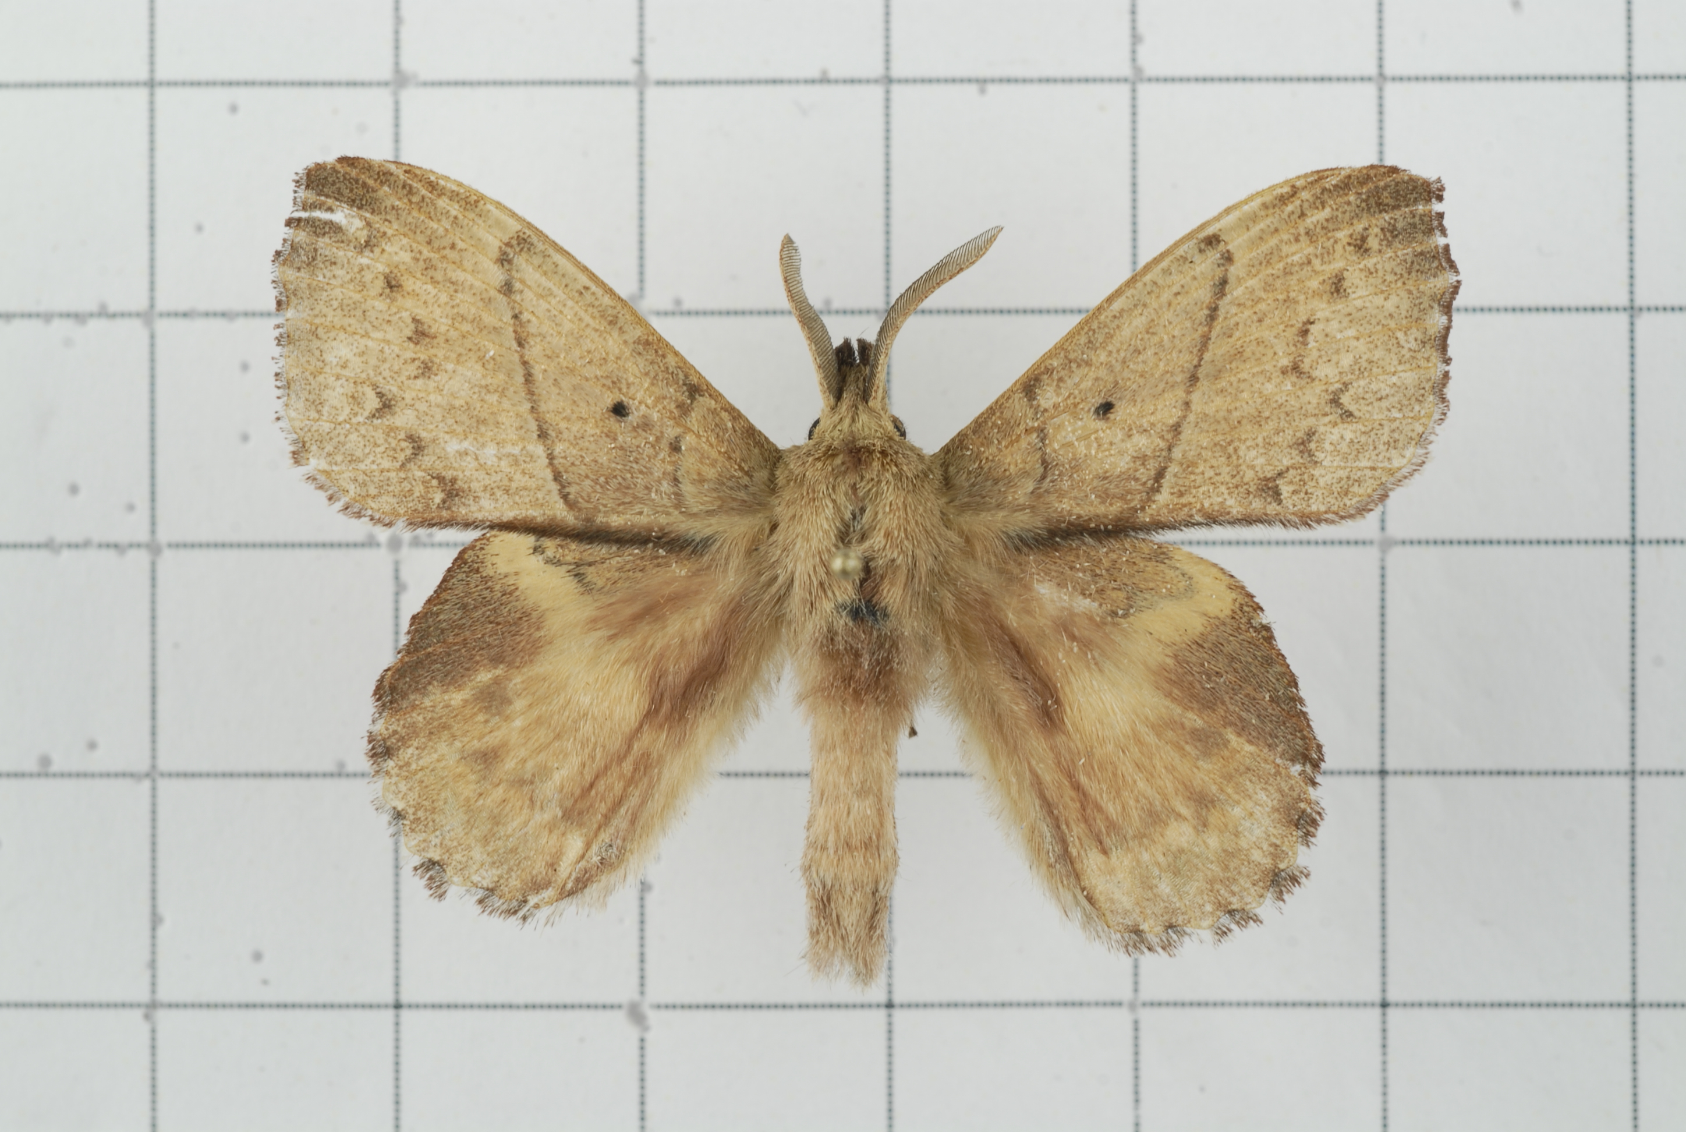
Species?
Radhica flavovittata taiwanensis
